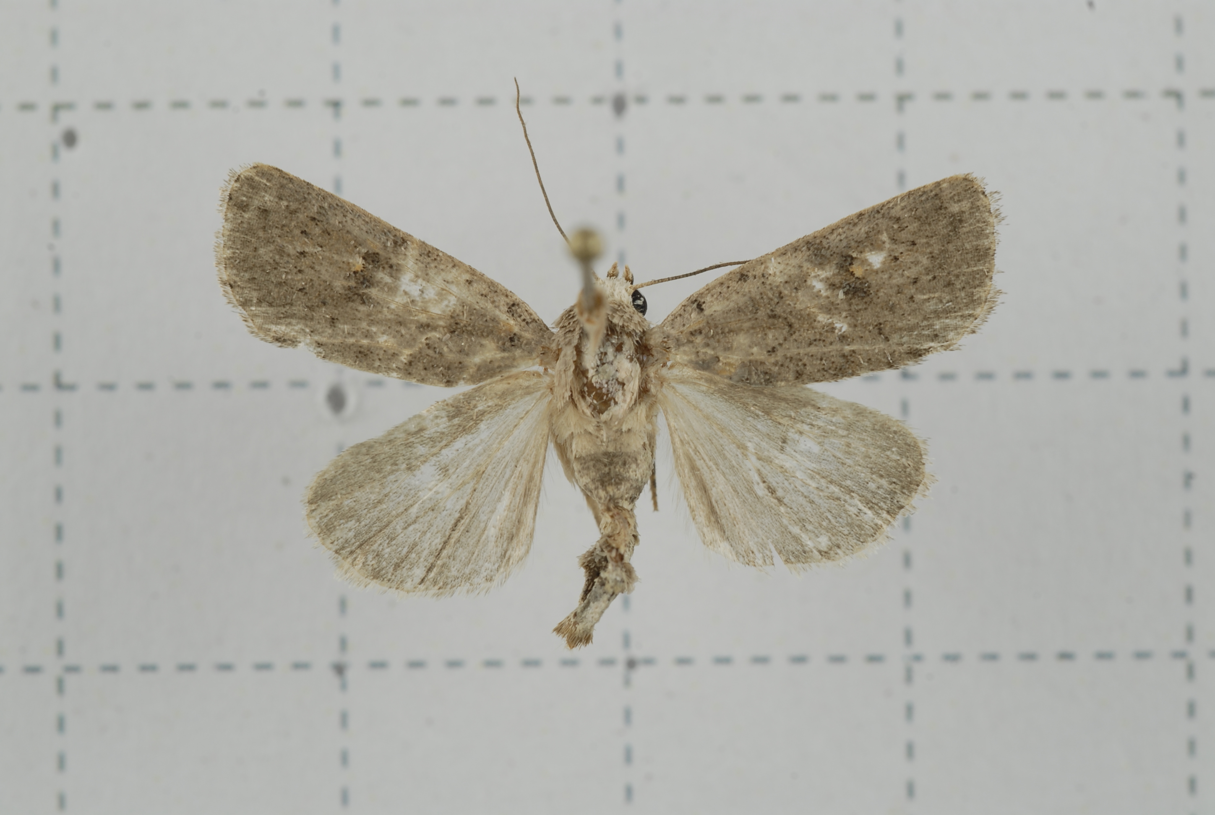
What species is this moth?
Athetis bremusa
